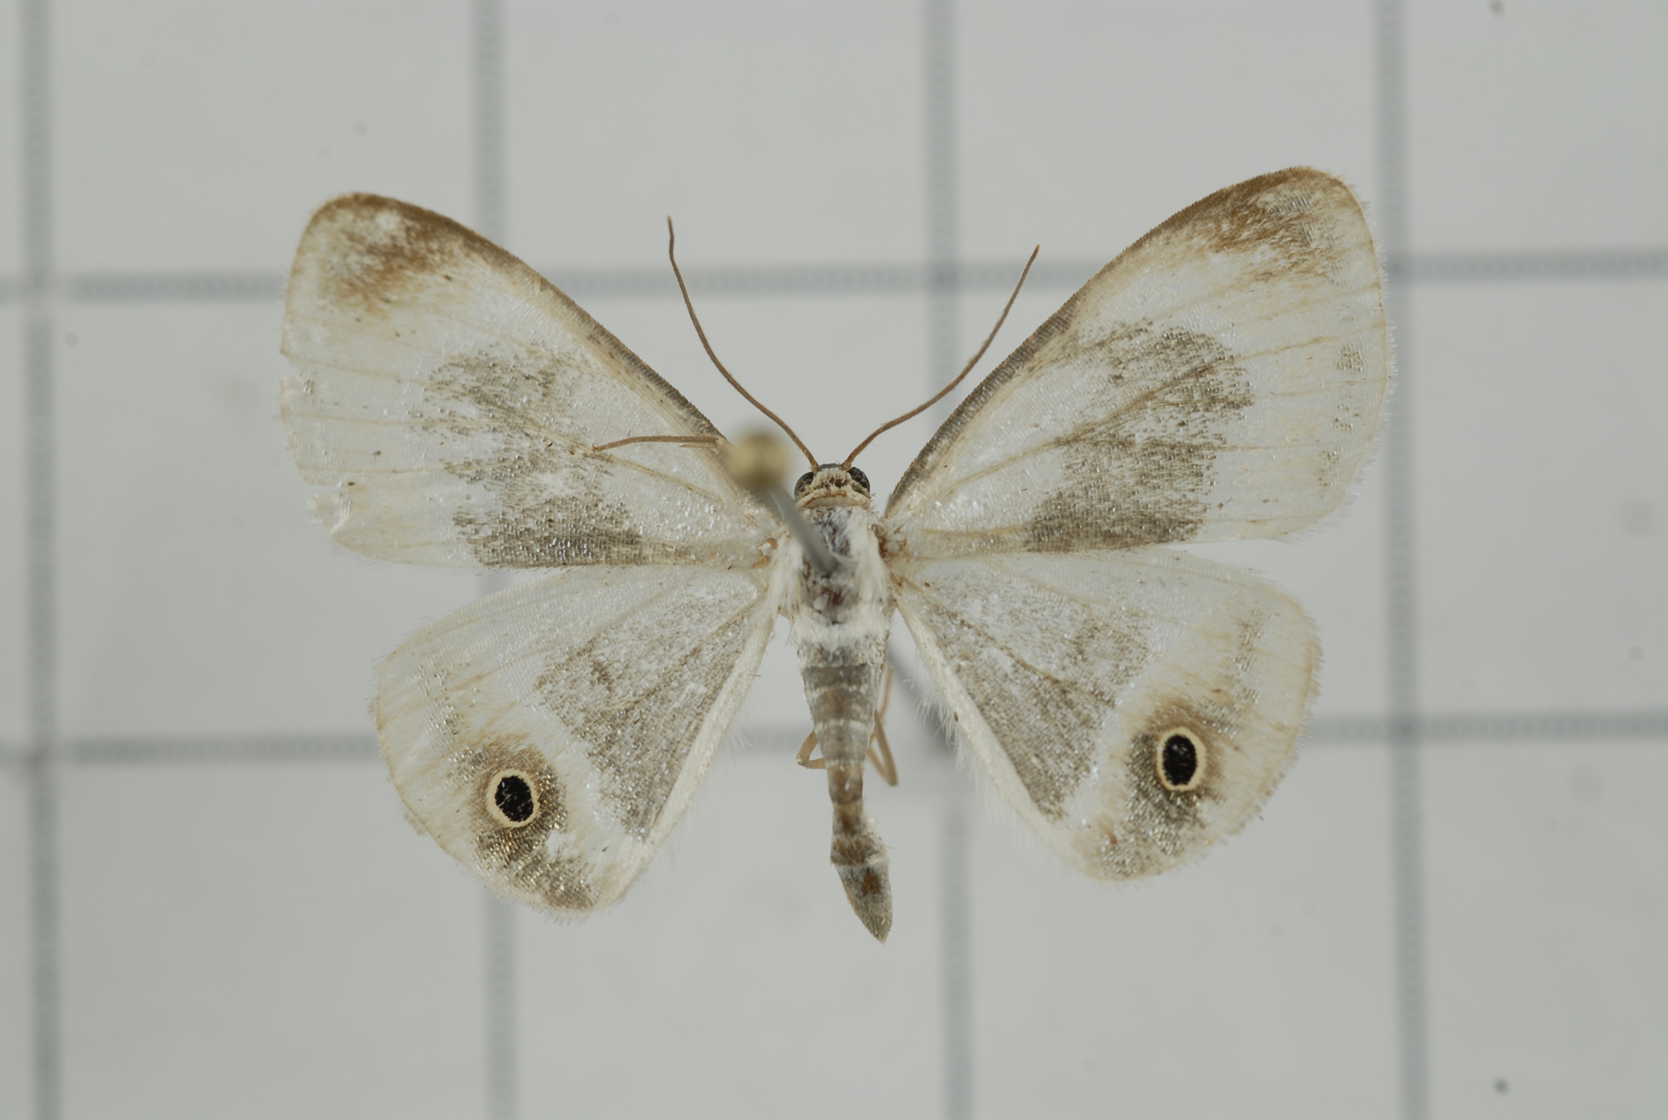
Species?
Tasta argozana
